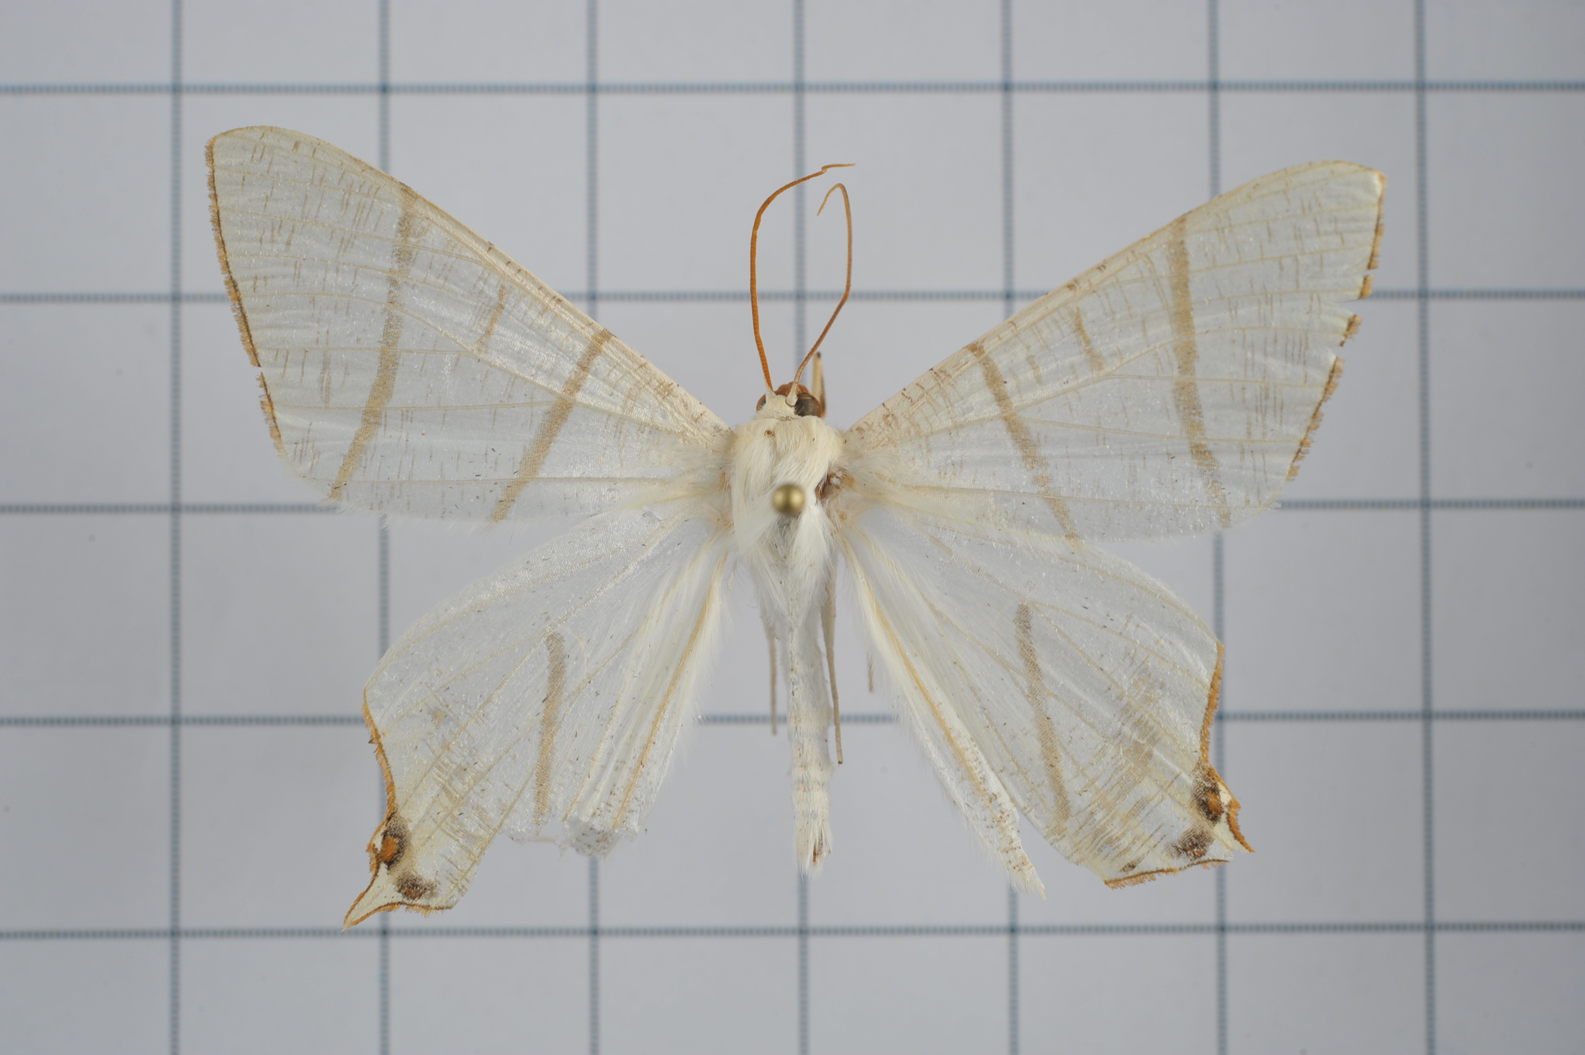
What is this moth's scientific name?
Ourapteryx yerburii virescens
